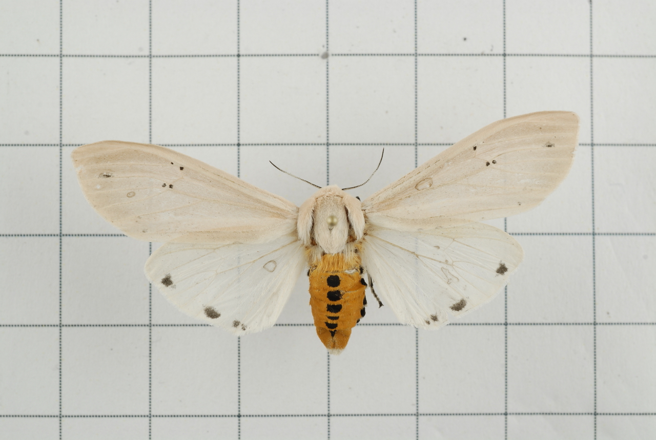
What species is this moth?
Creatonotos transiens koni
